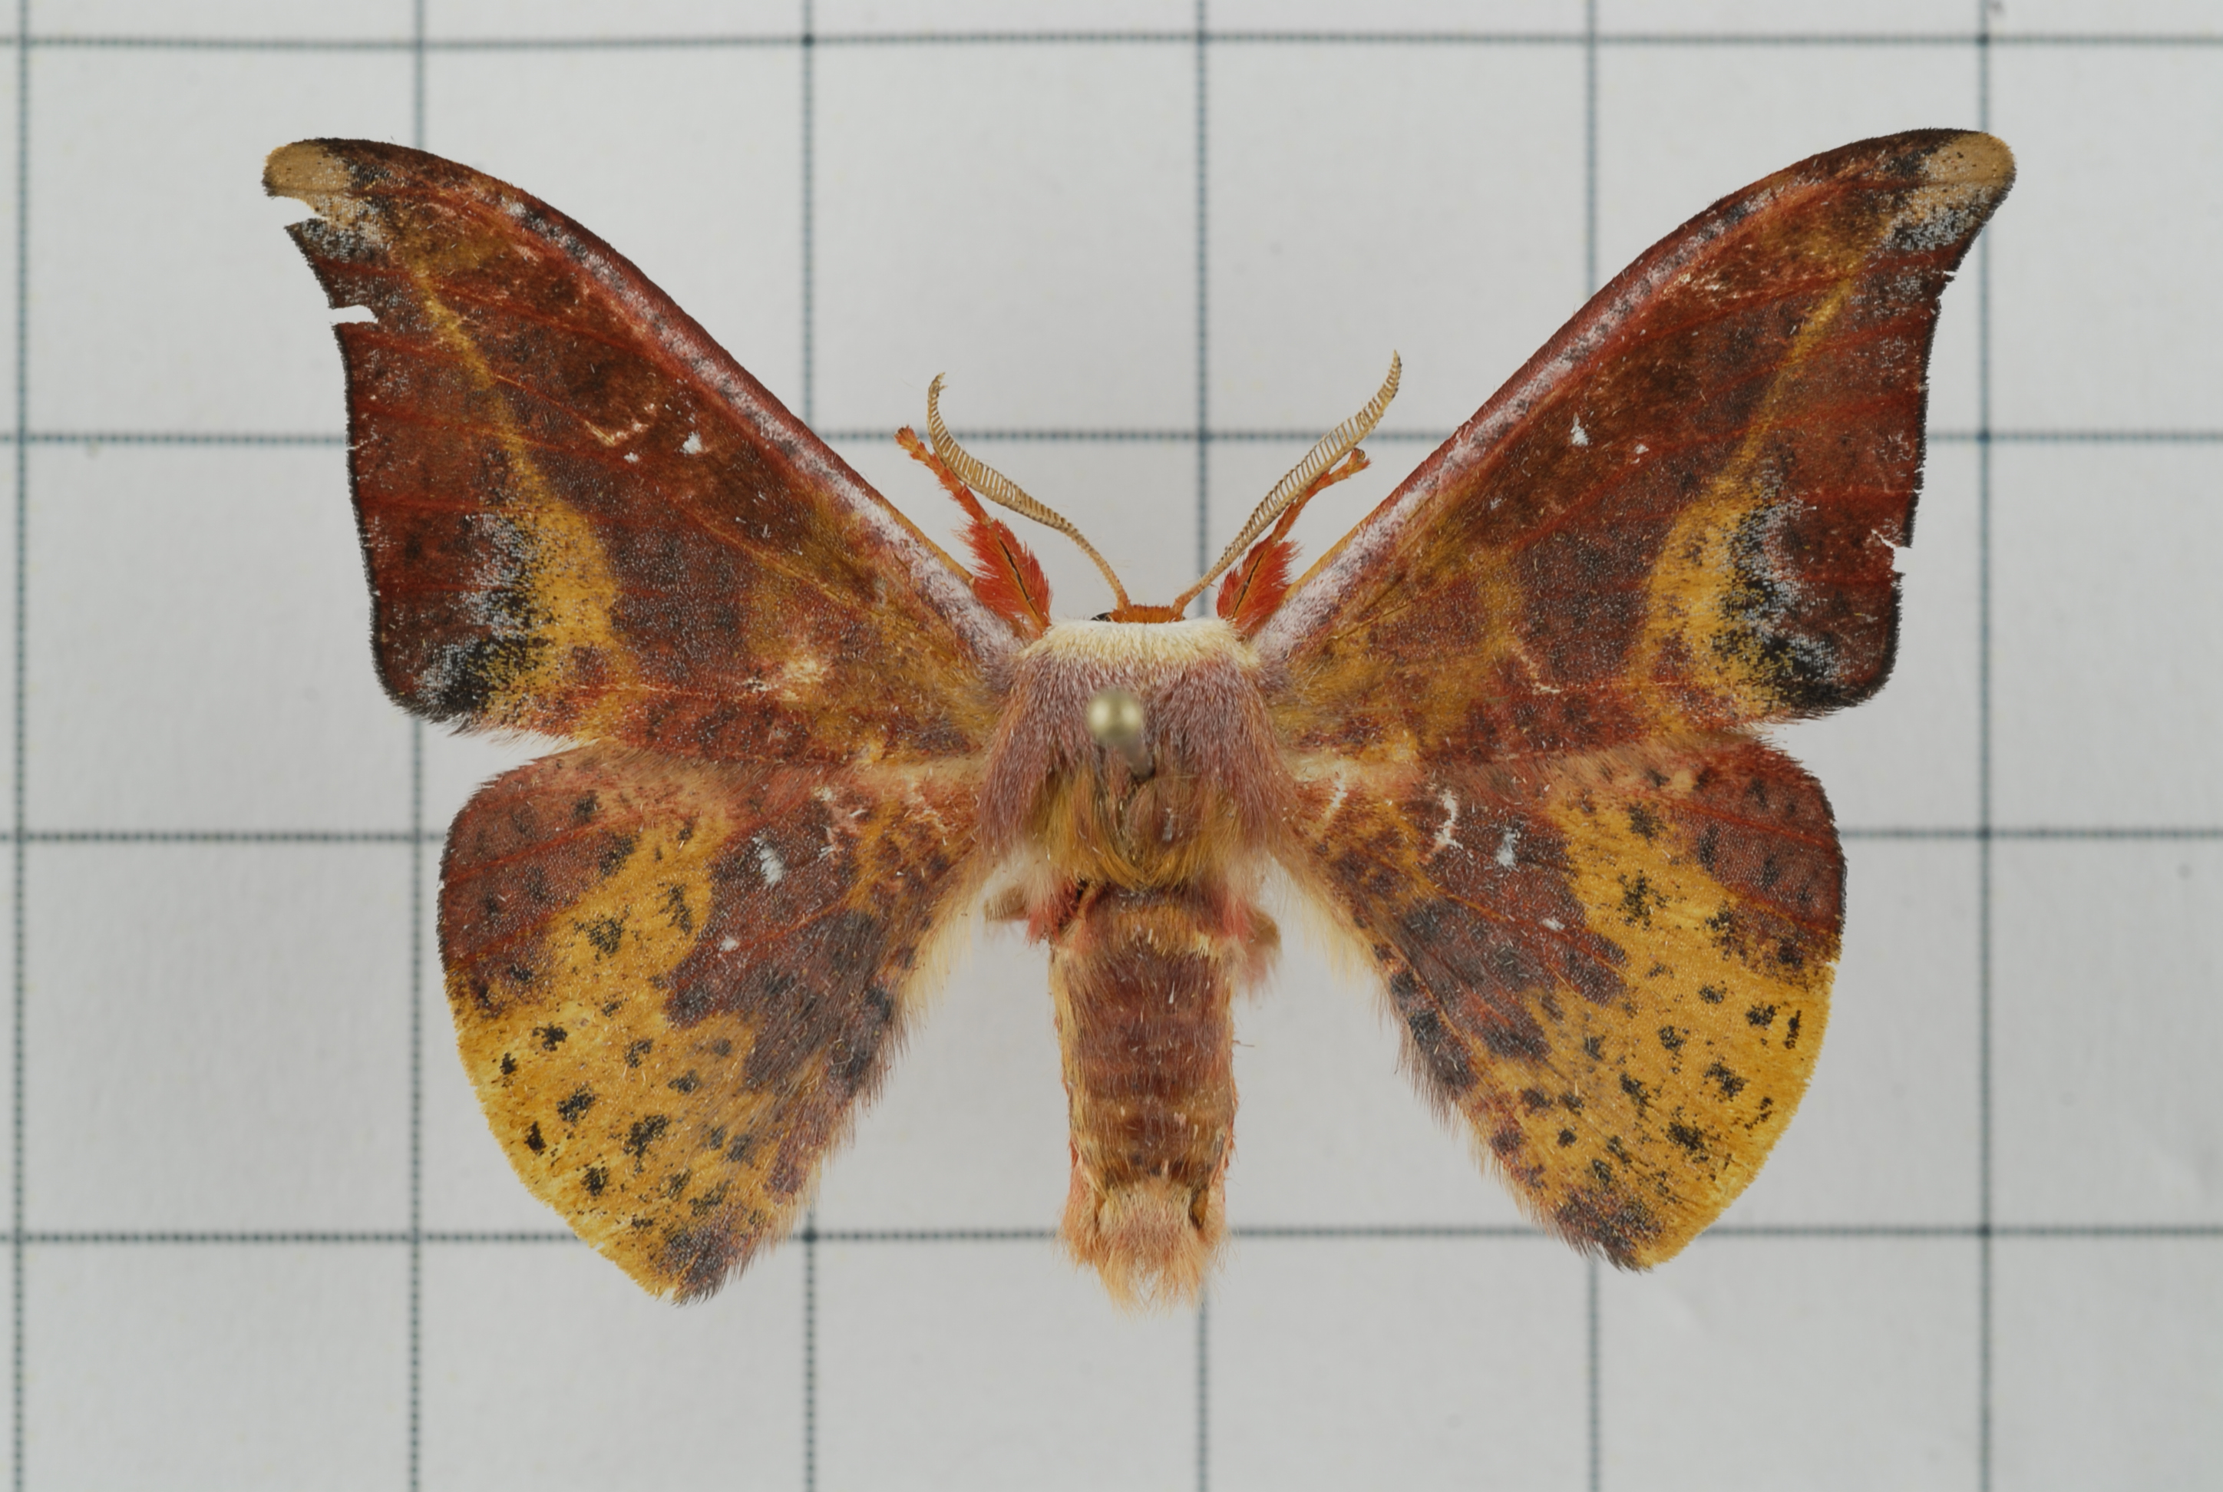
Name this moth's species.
Oreta fuscopurpurea
